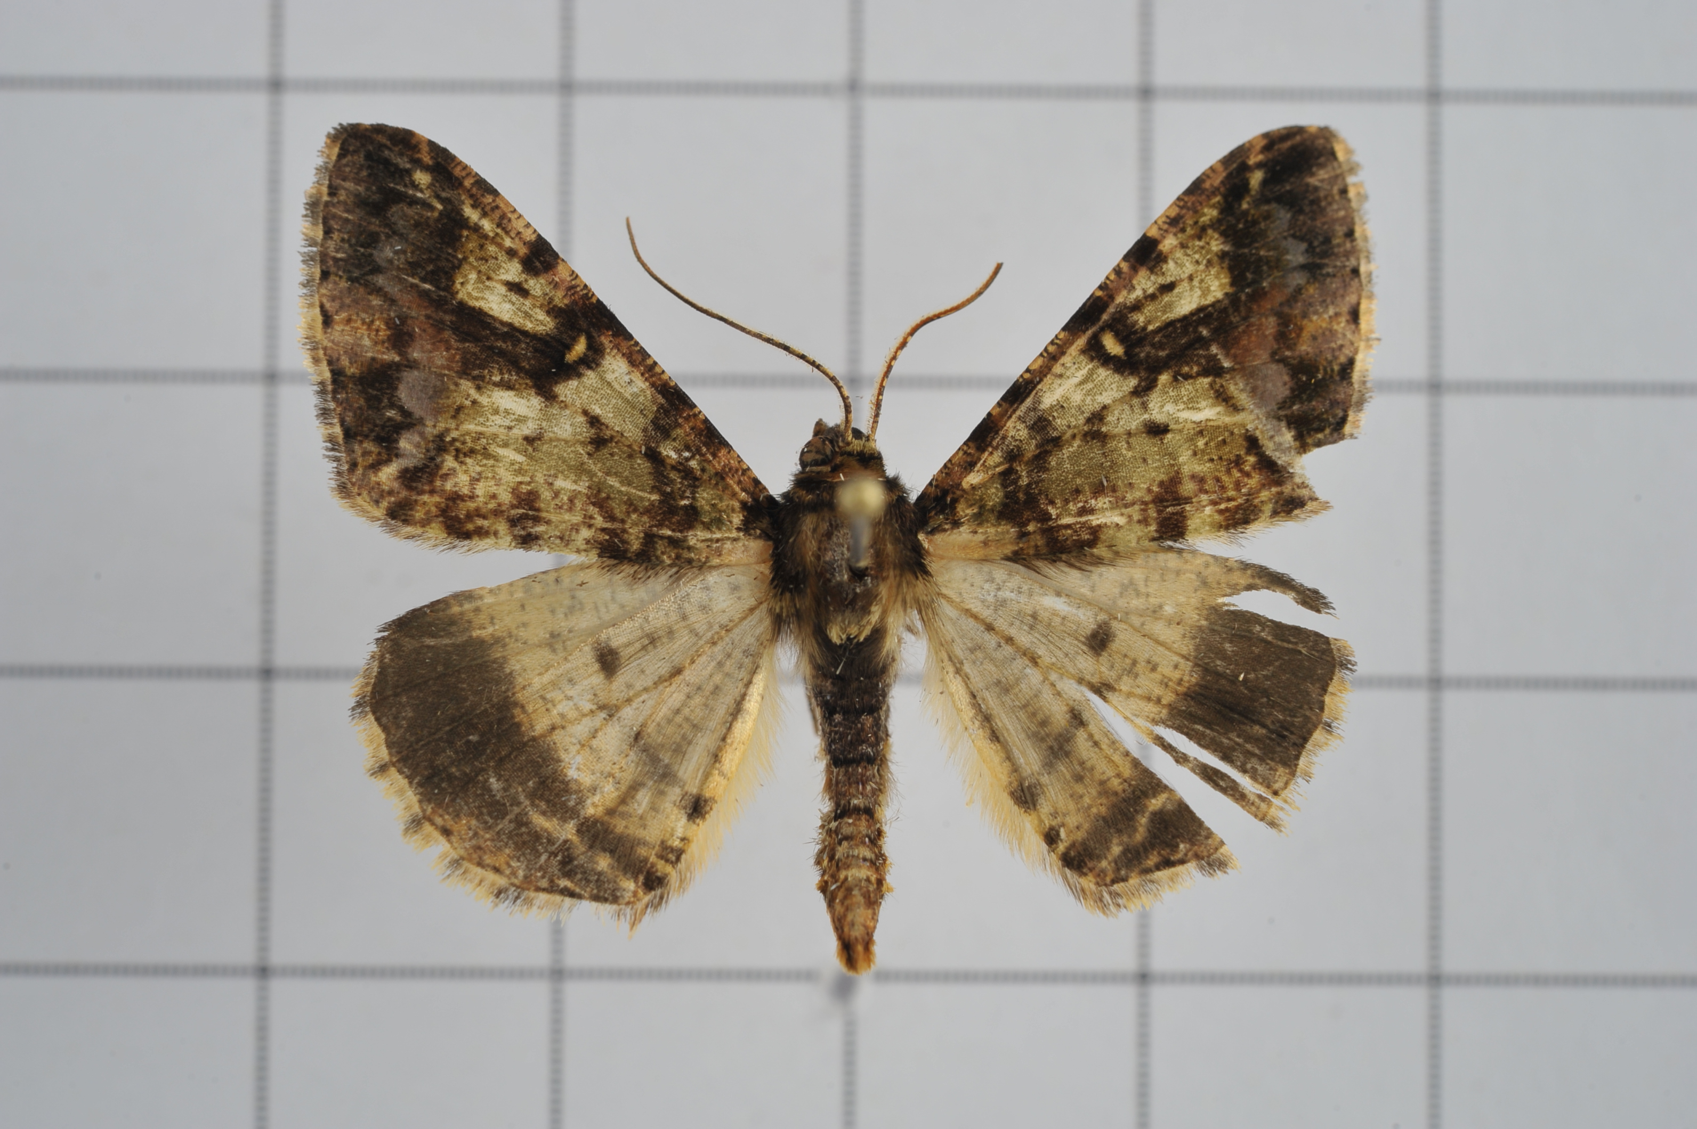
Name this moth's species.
Gasterocome pannosaria orta
